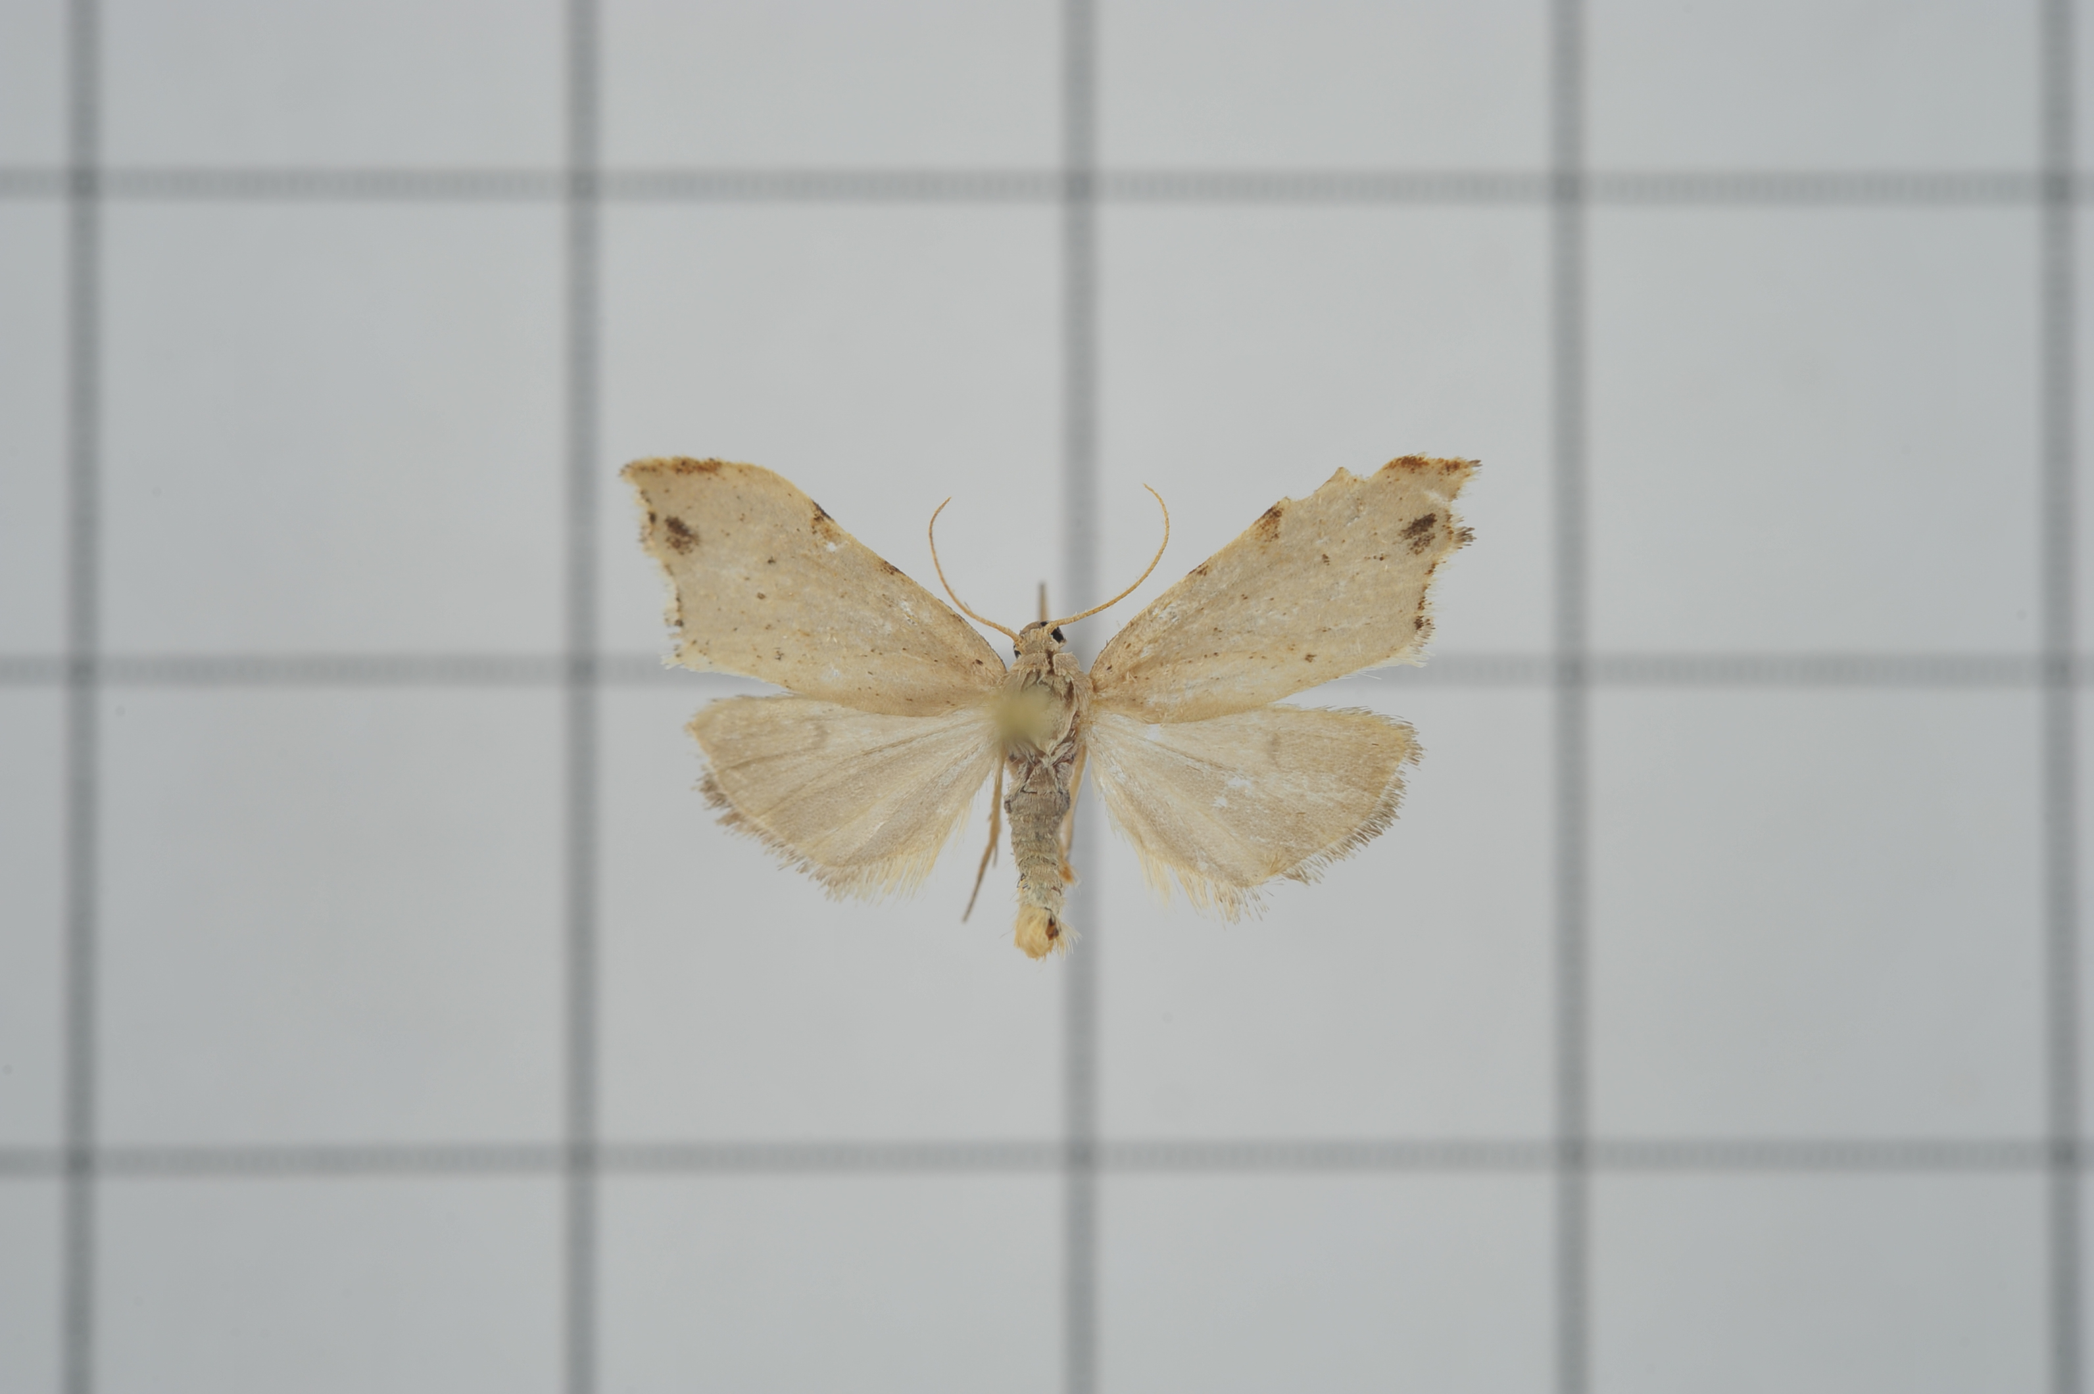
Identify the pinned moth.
Oxacme cretacea
